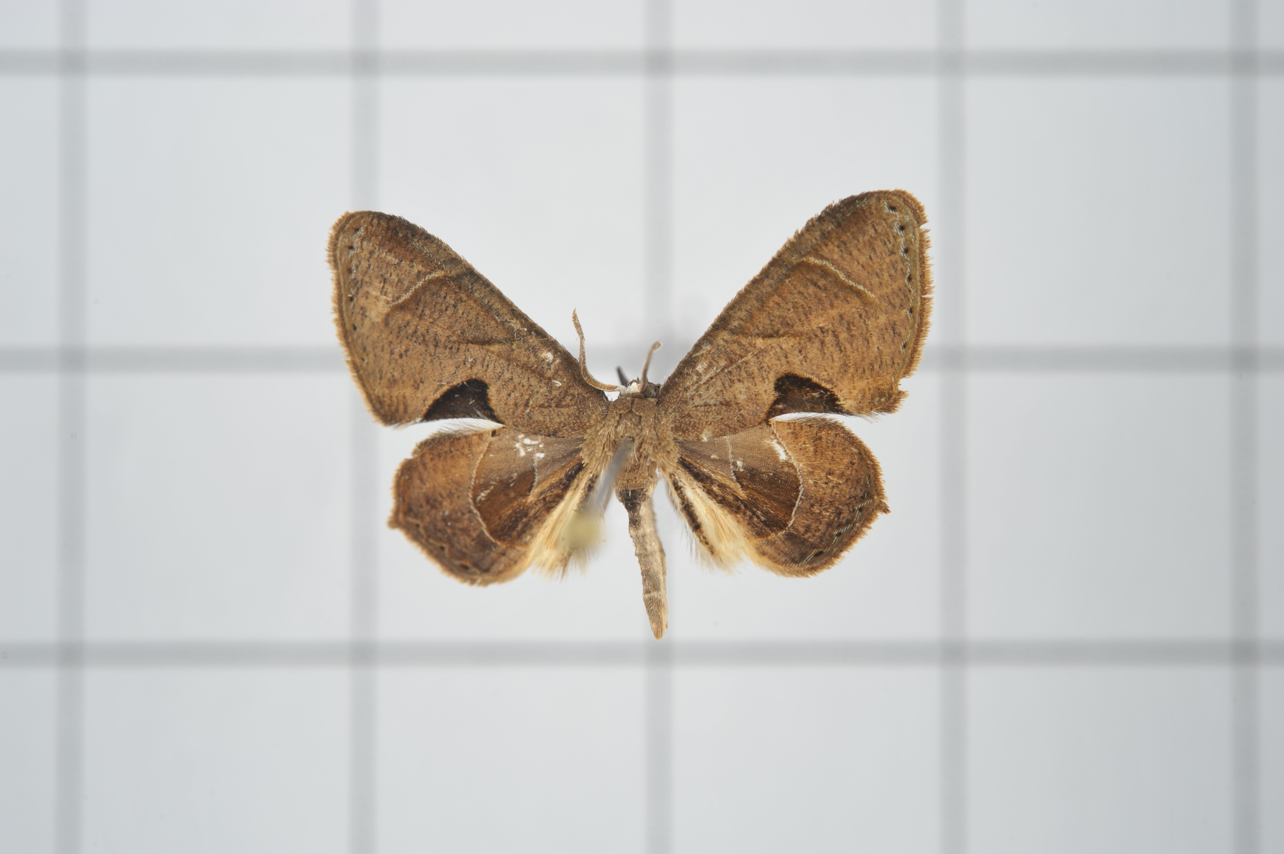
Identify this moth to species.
Phazaca alikangensis
